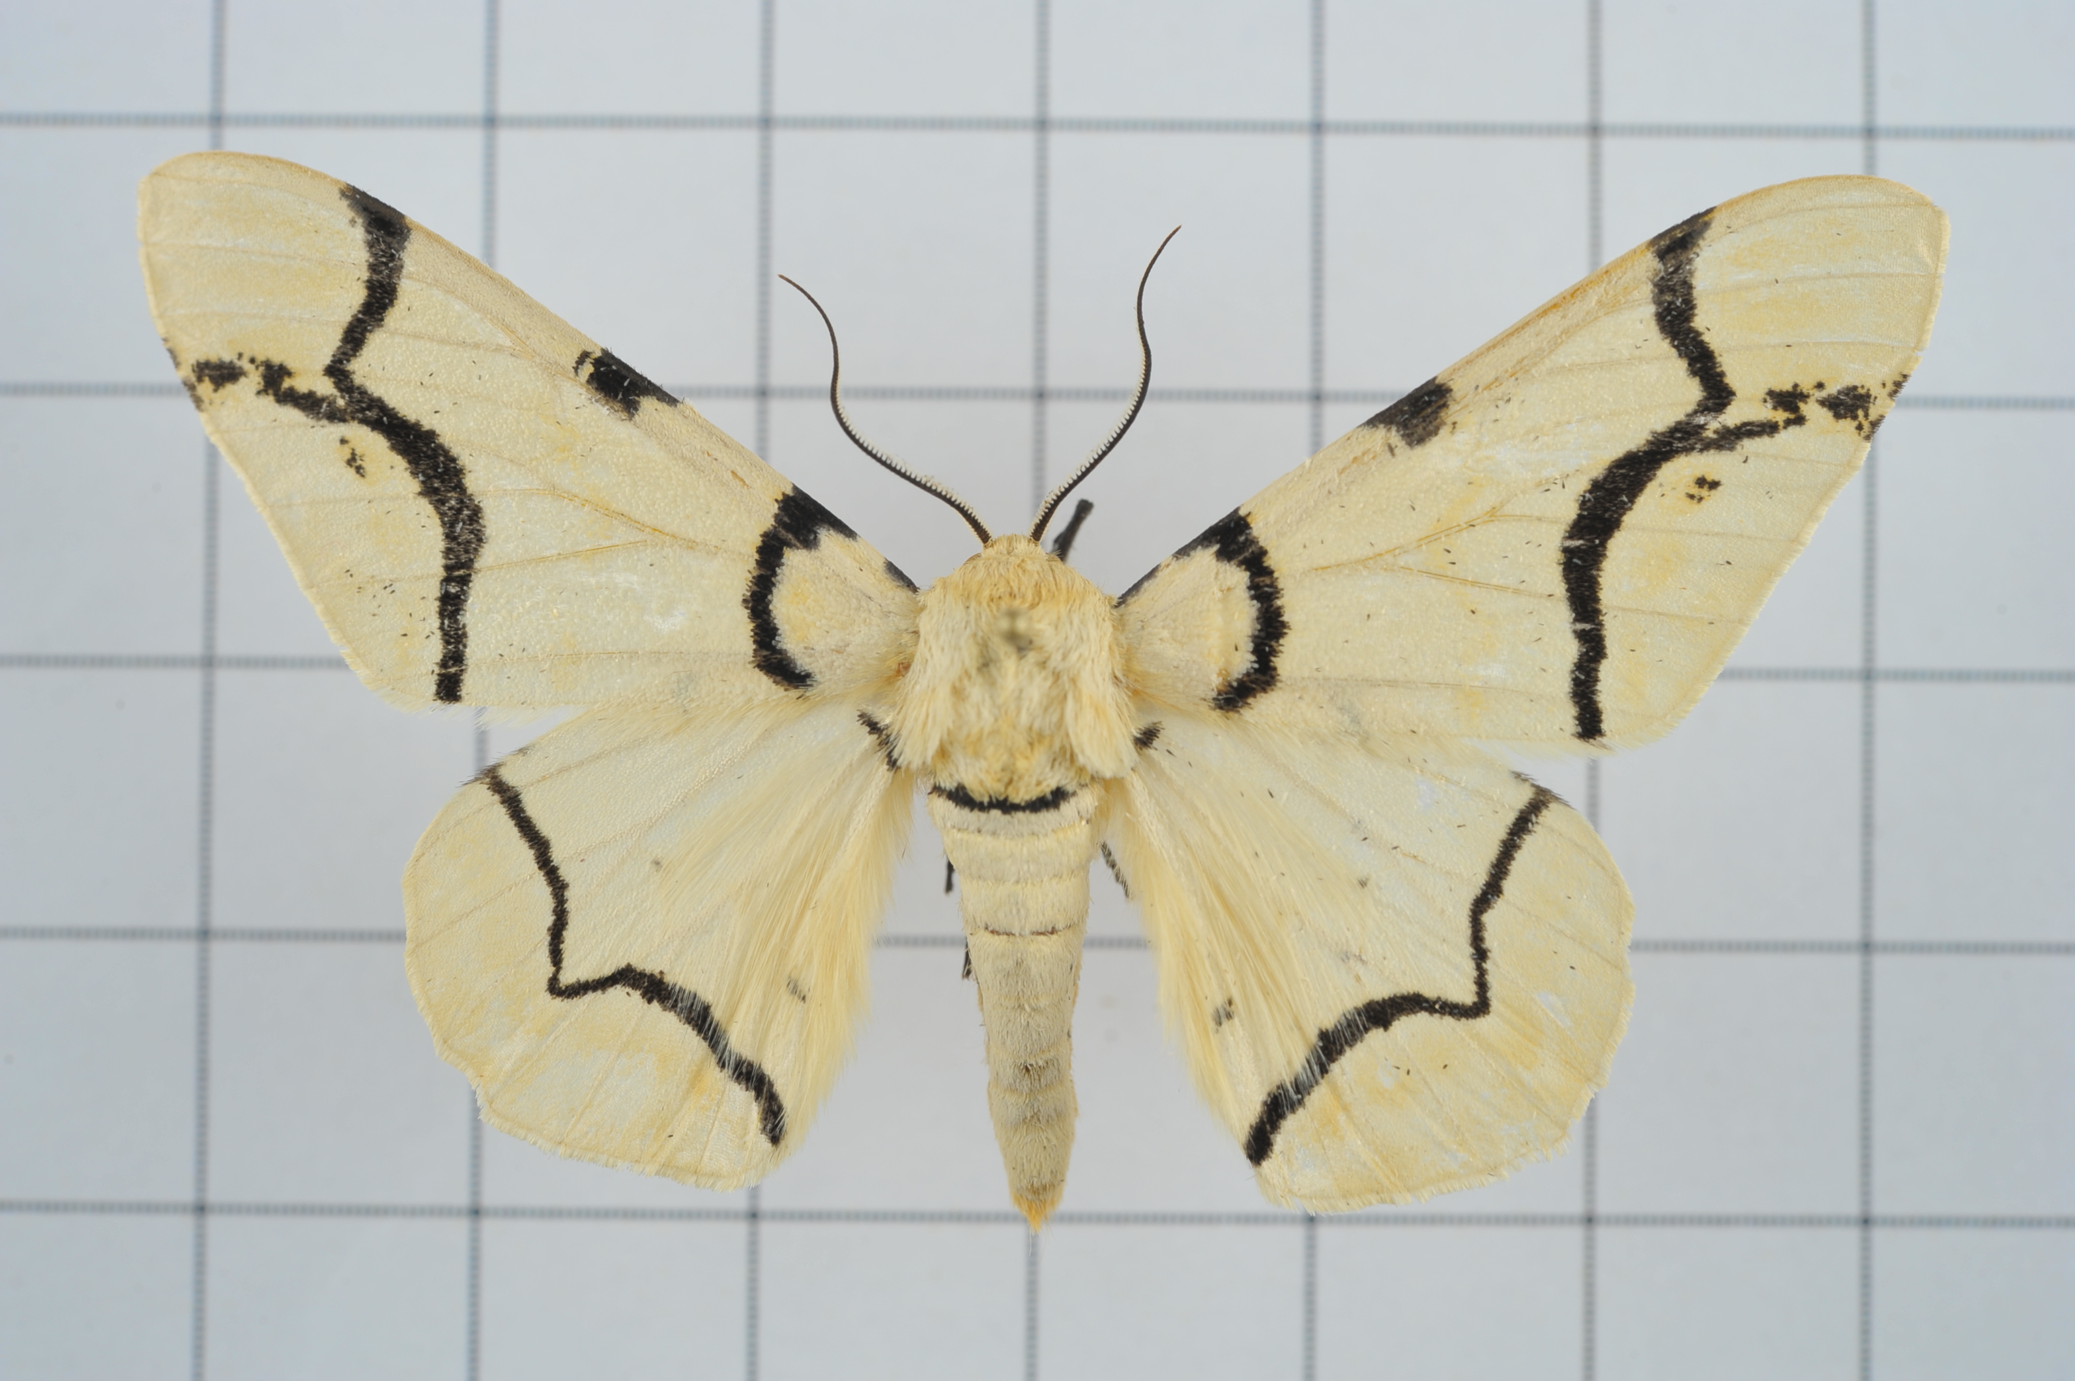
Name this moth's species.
Biston perclara
